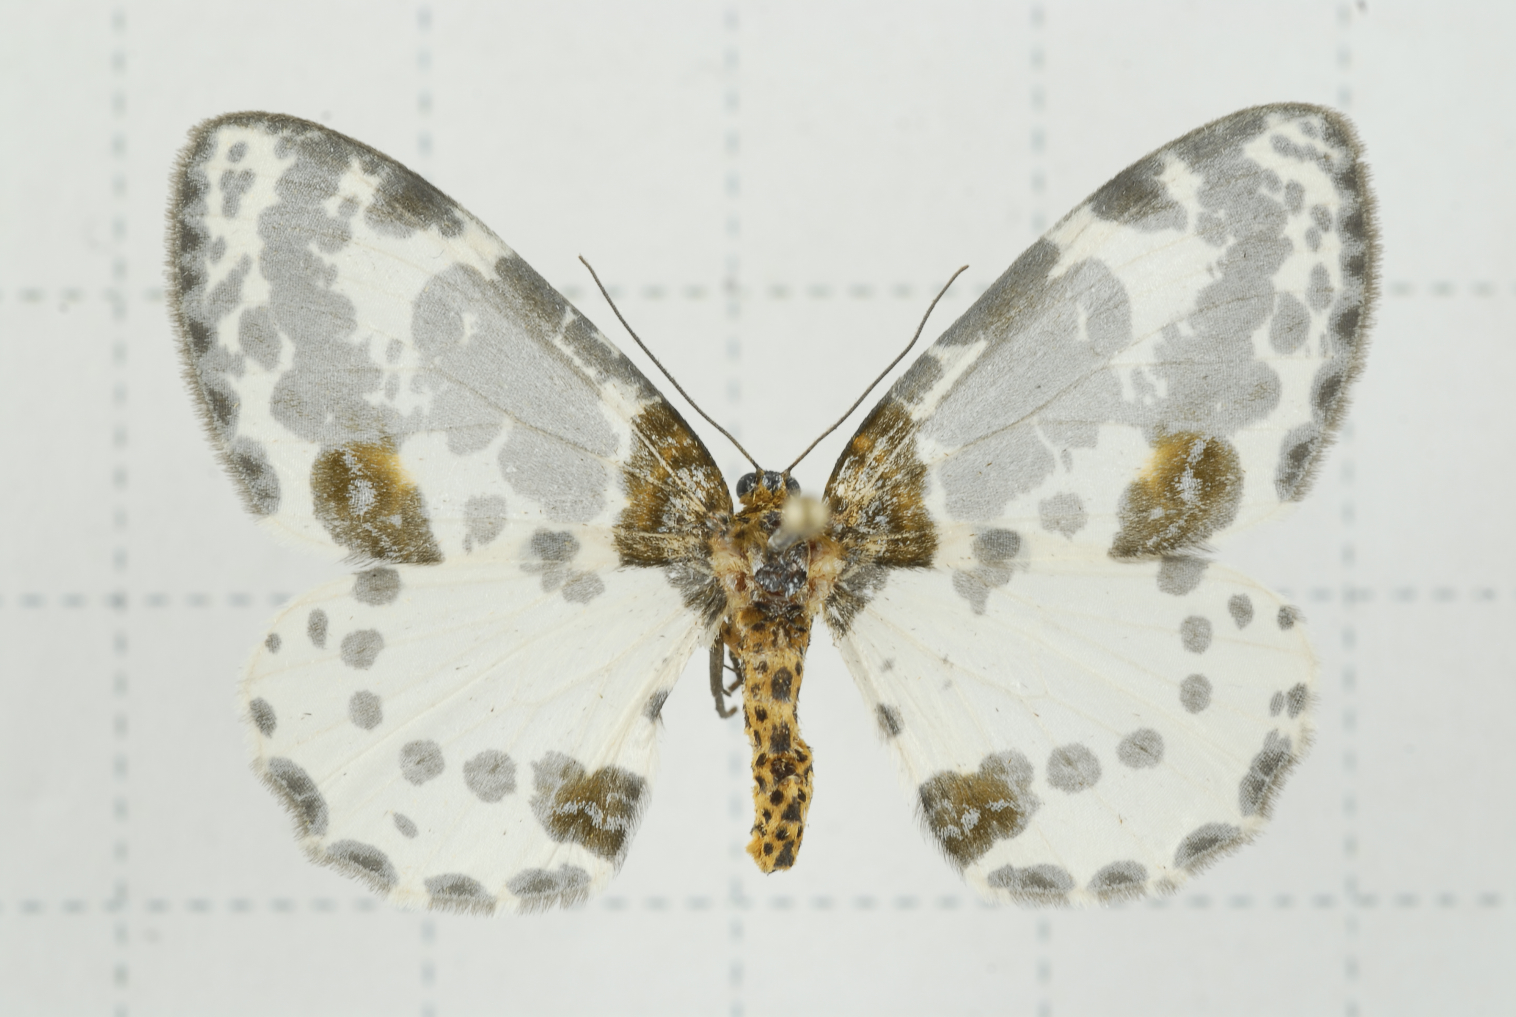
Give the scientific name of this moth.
Abraxas tenellula
